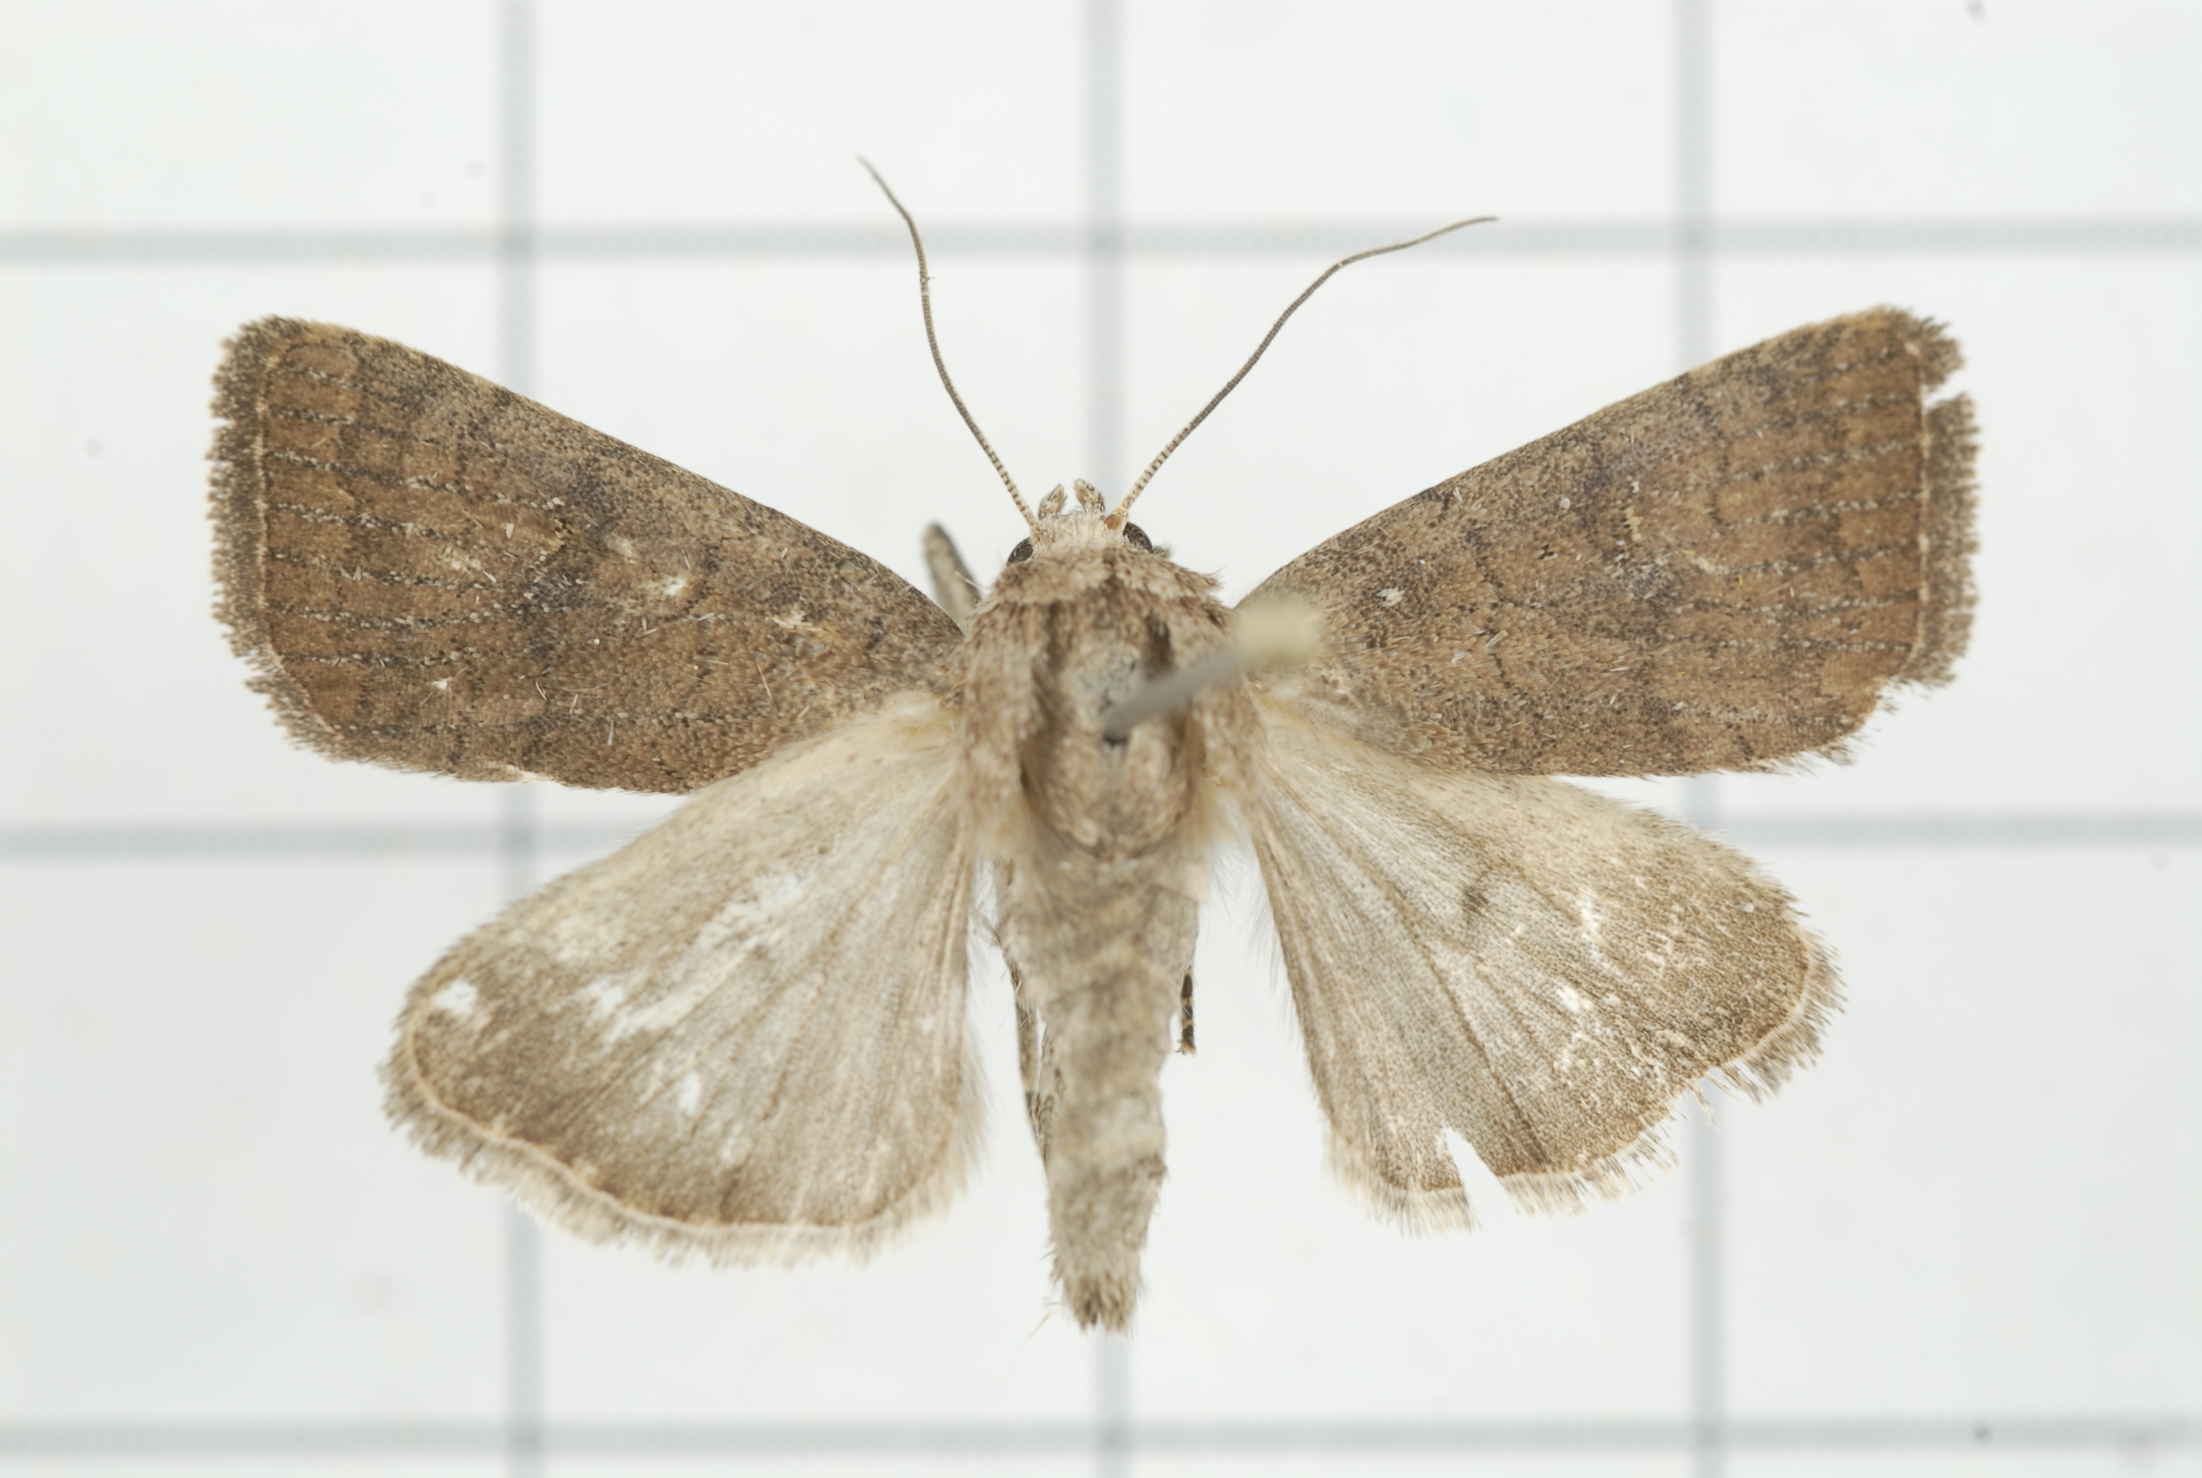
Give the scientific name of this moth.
Proxenus stellulata
